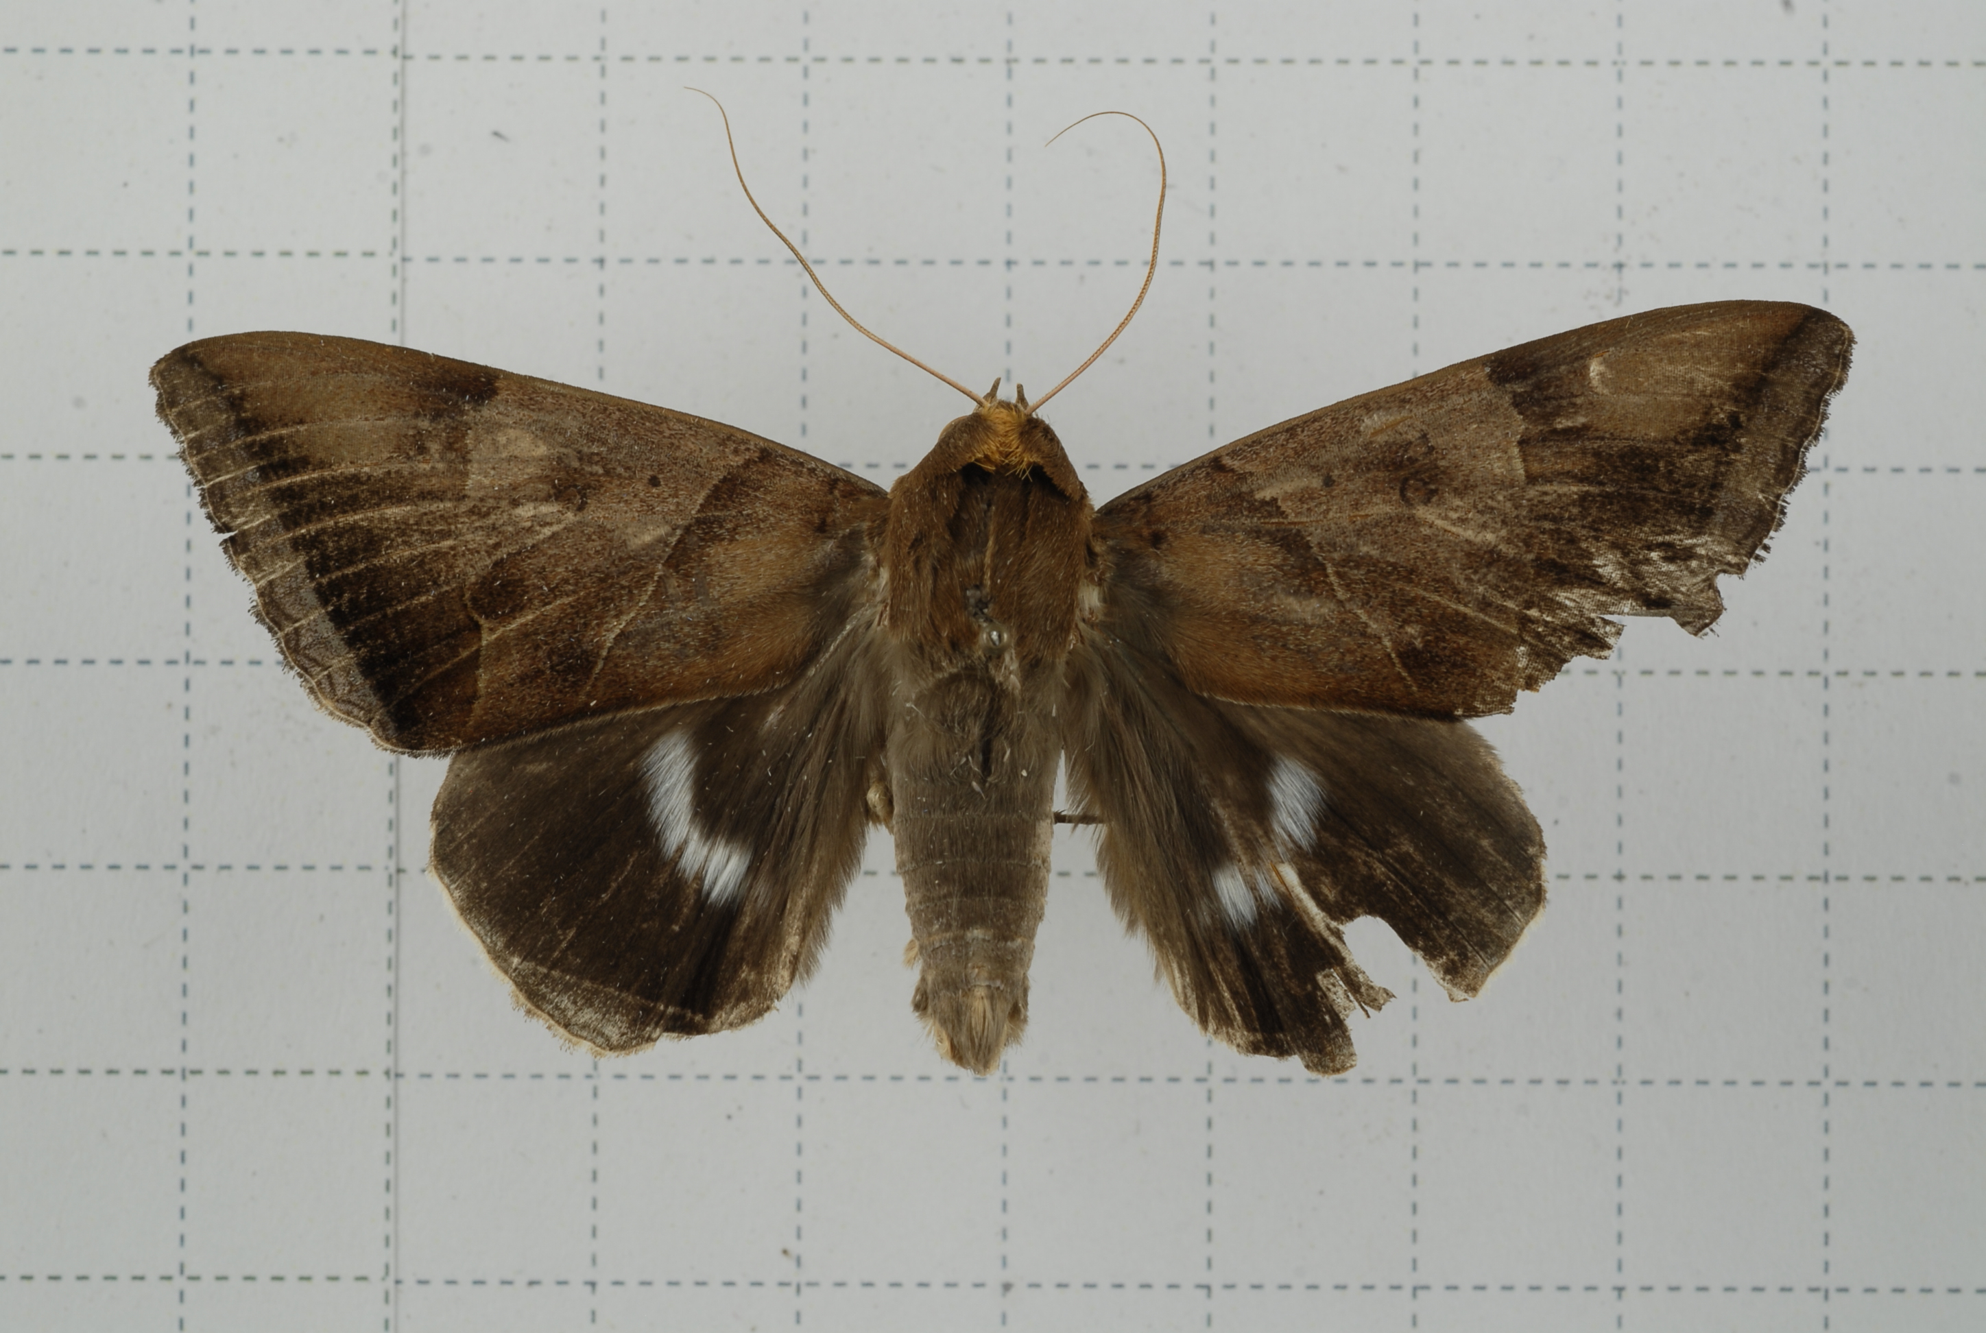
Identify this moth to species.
Artena dotata
